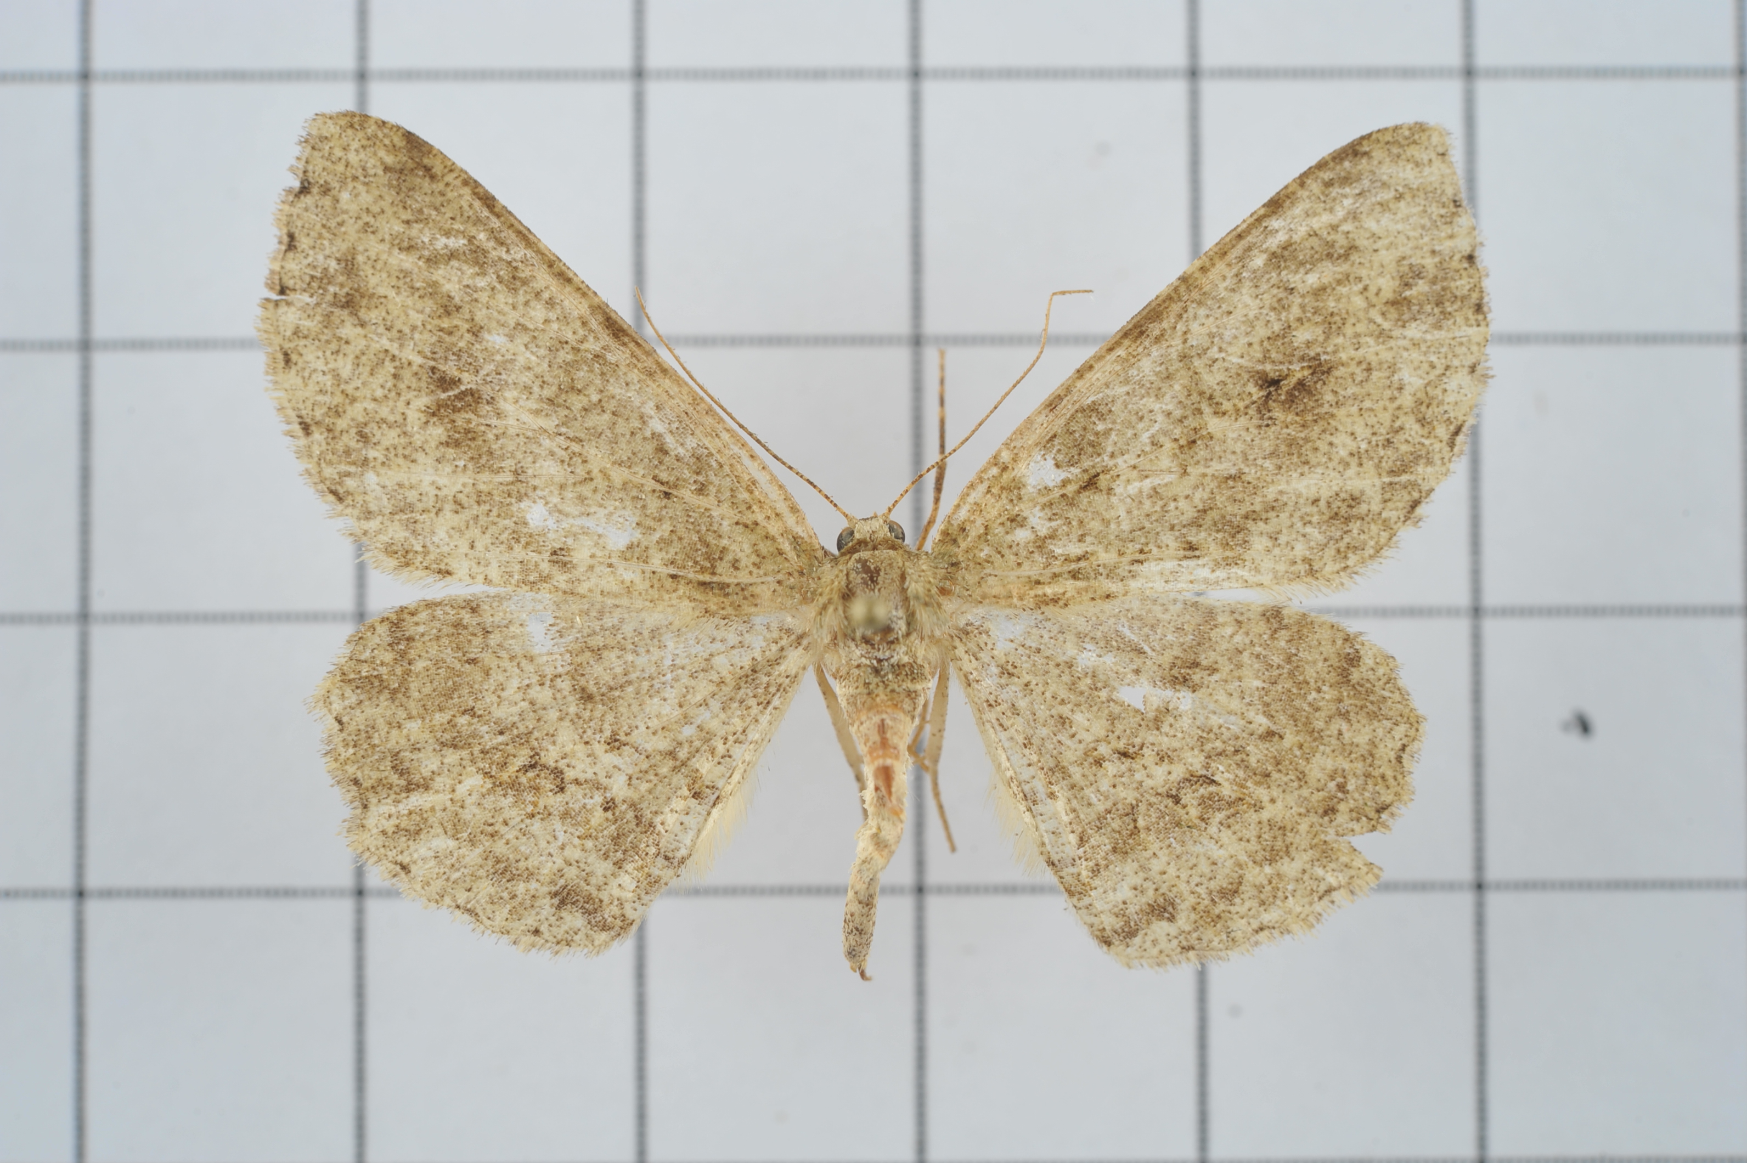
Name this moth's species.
Ectropis bhurmitra
